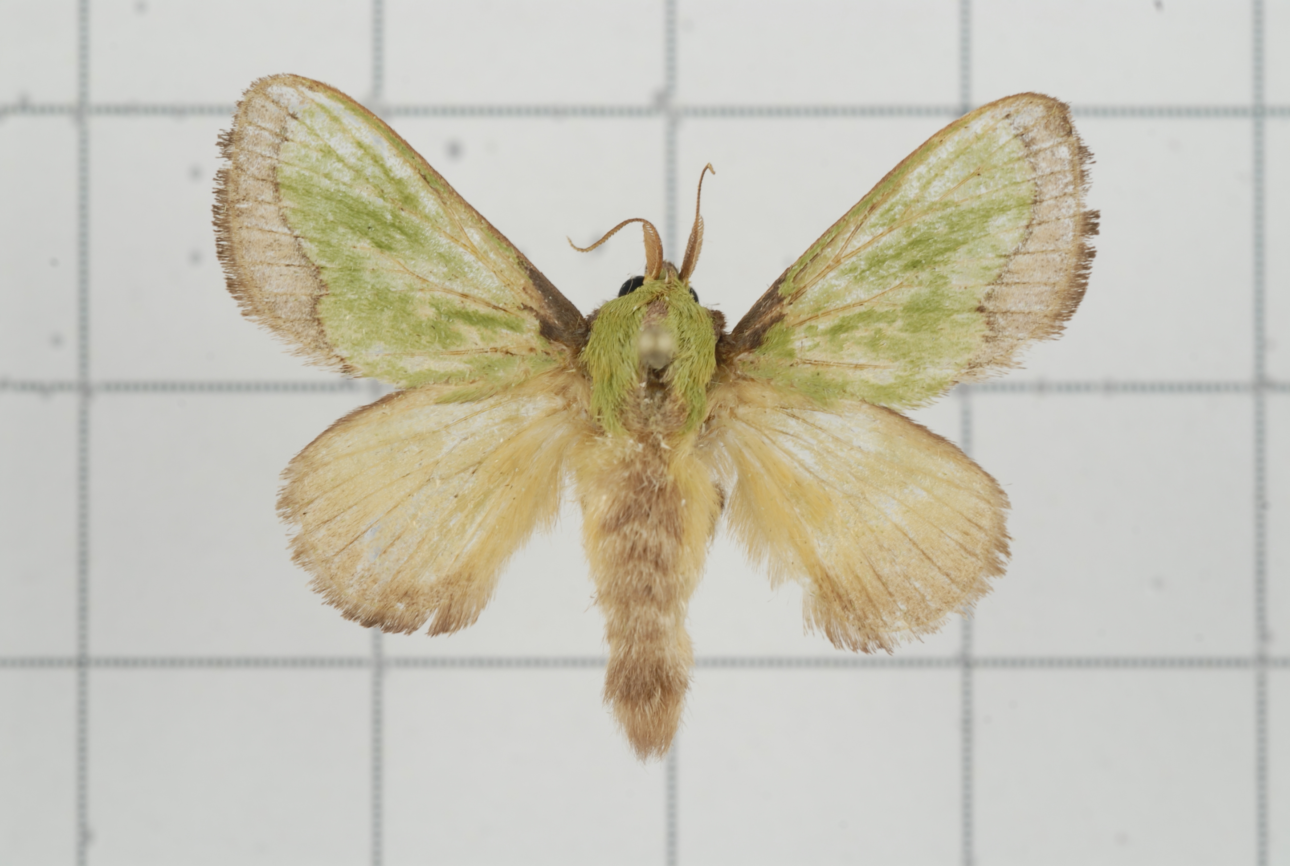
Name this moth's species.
Parasa shirakii
